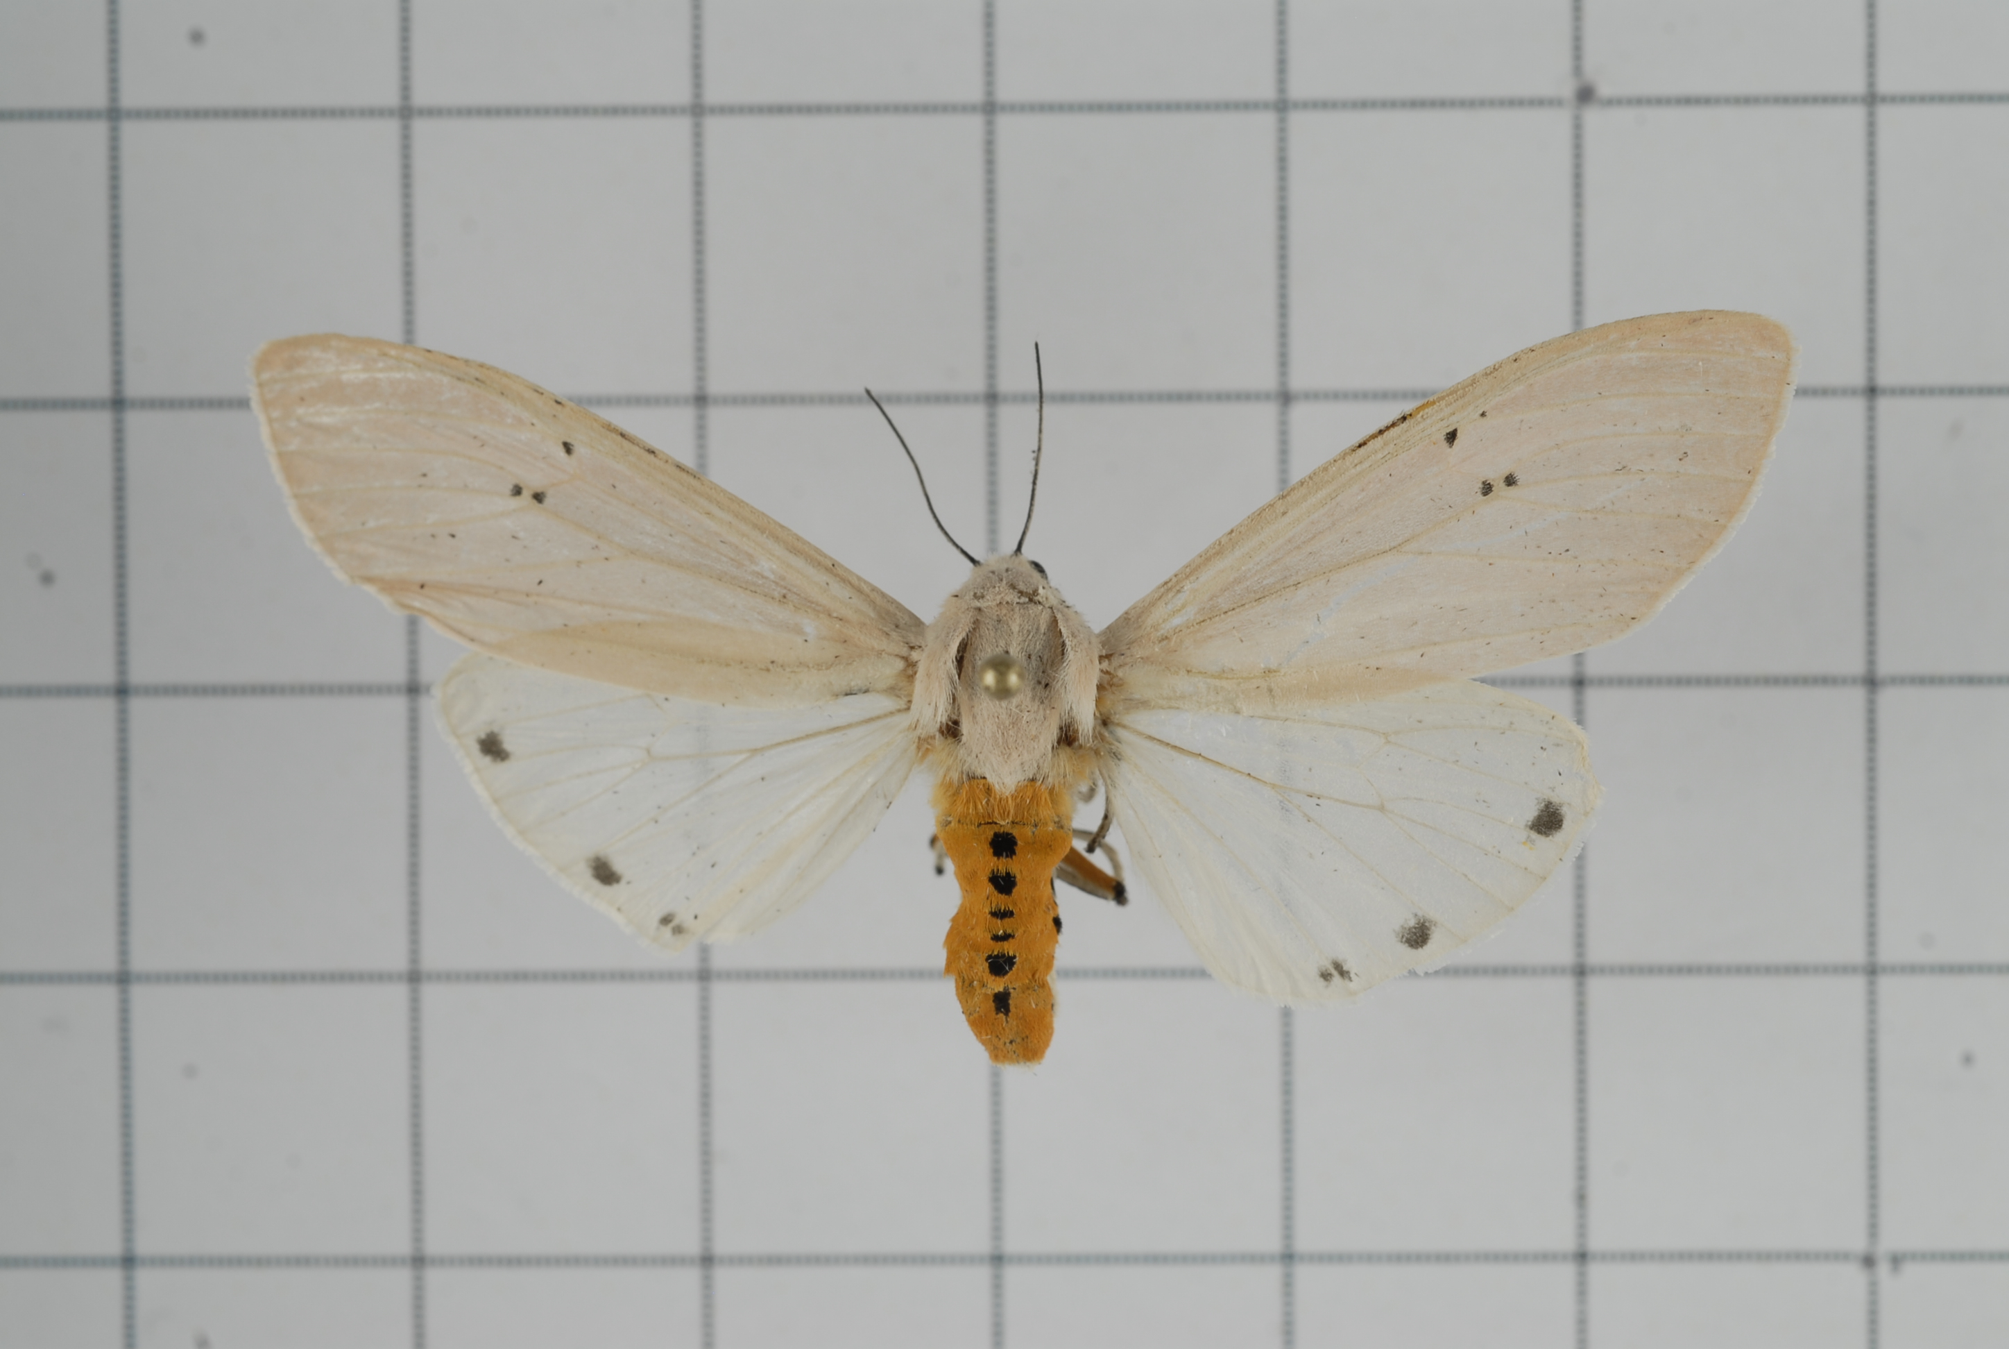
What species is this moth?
Creatonotos transiens koni
